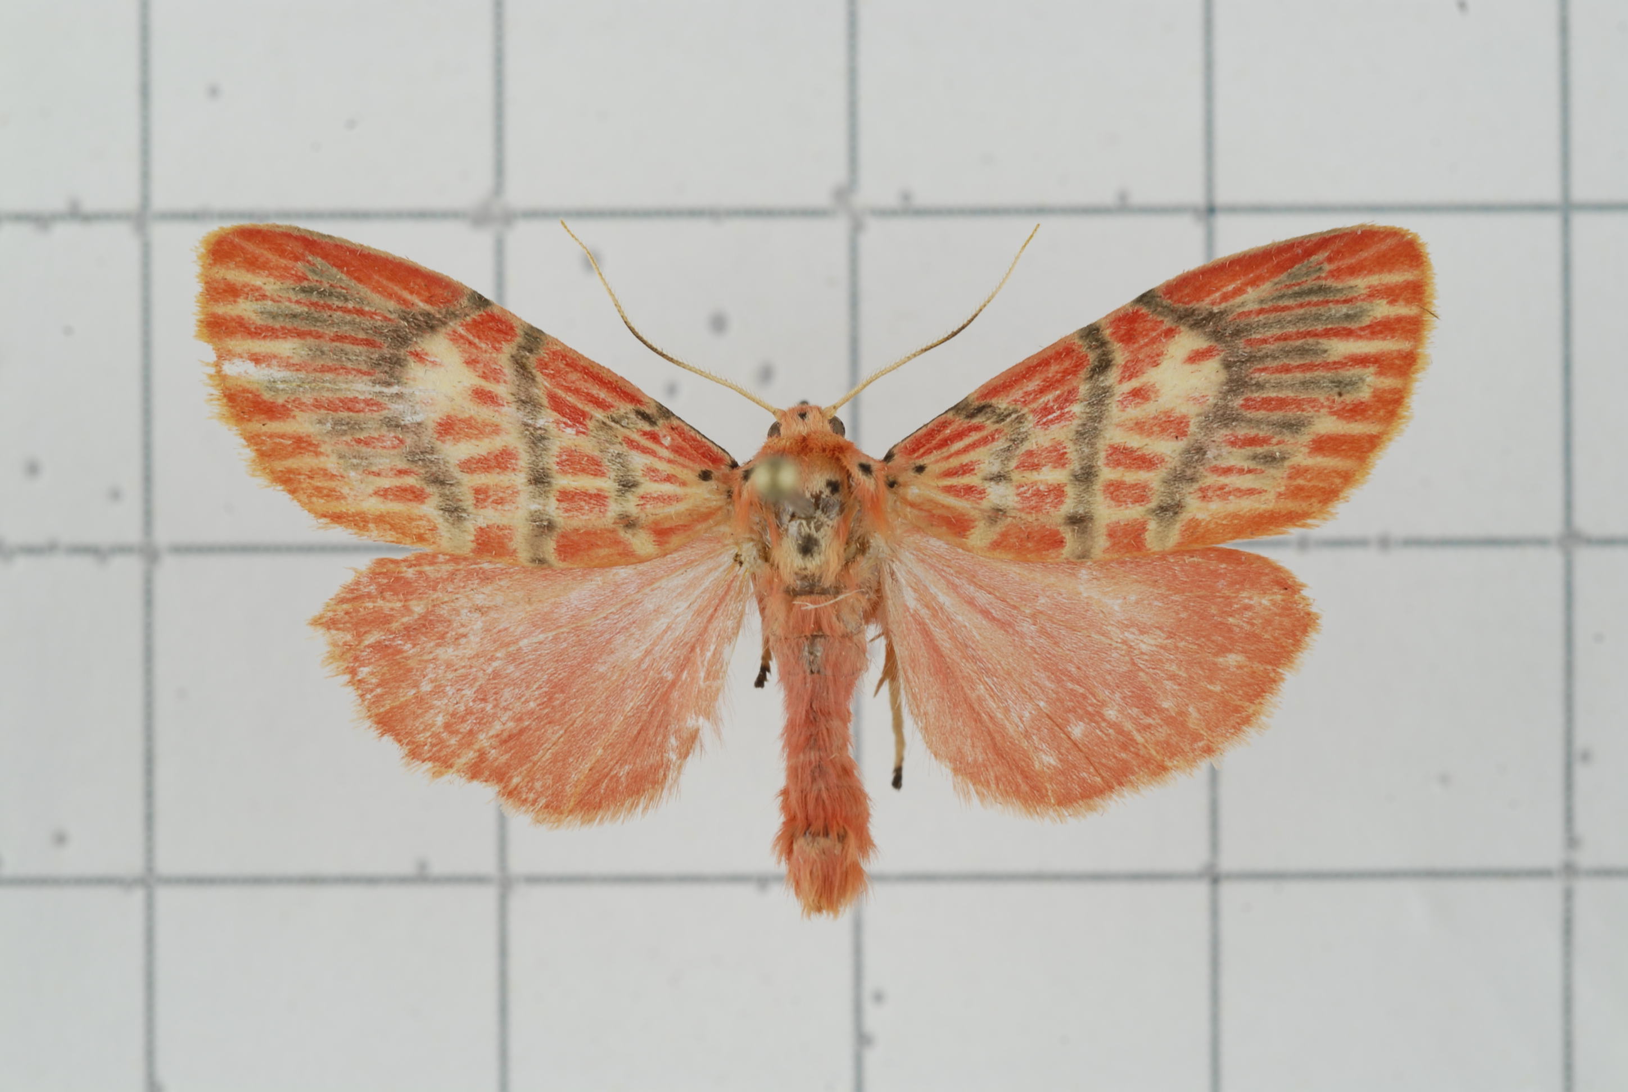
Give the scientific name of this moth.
Barsine sauteri
